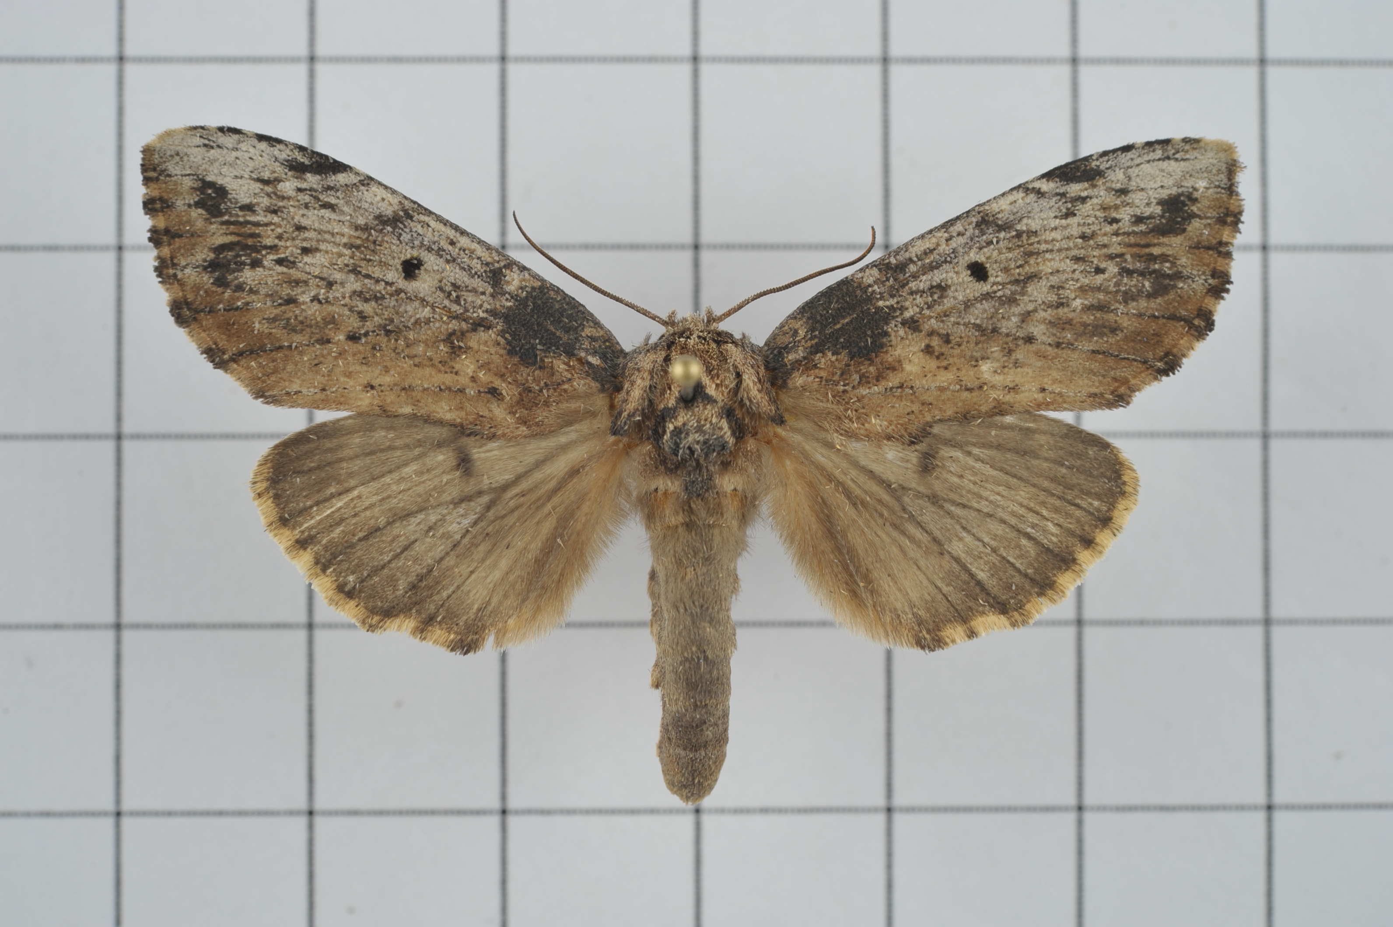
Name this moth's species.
Norracoides basinotata
